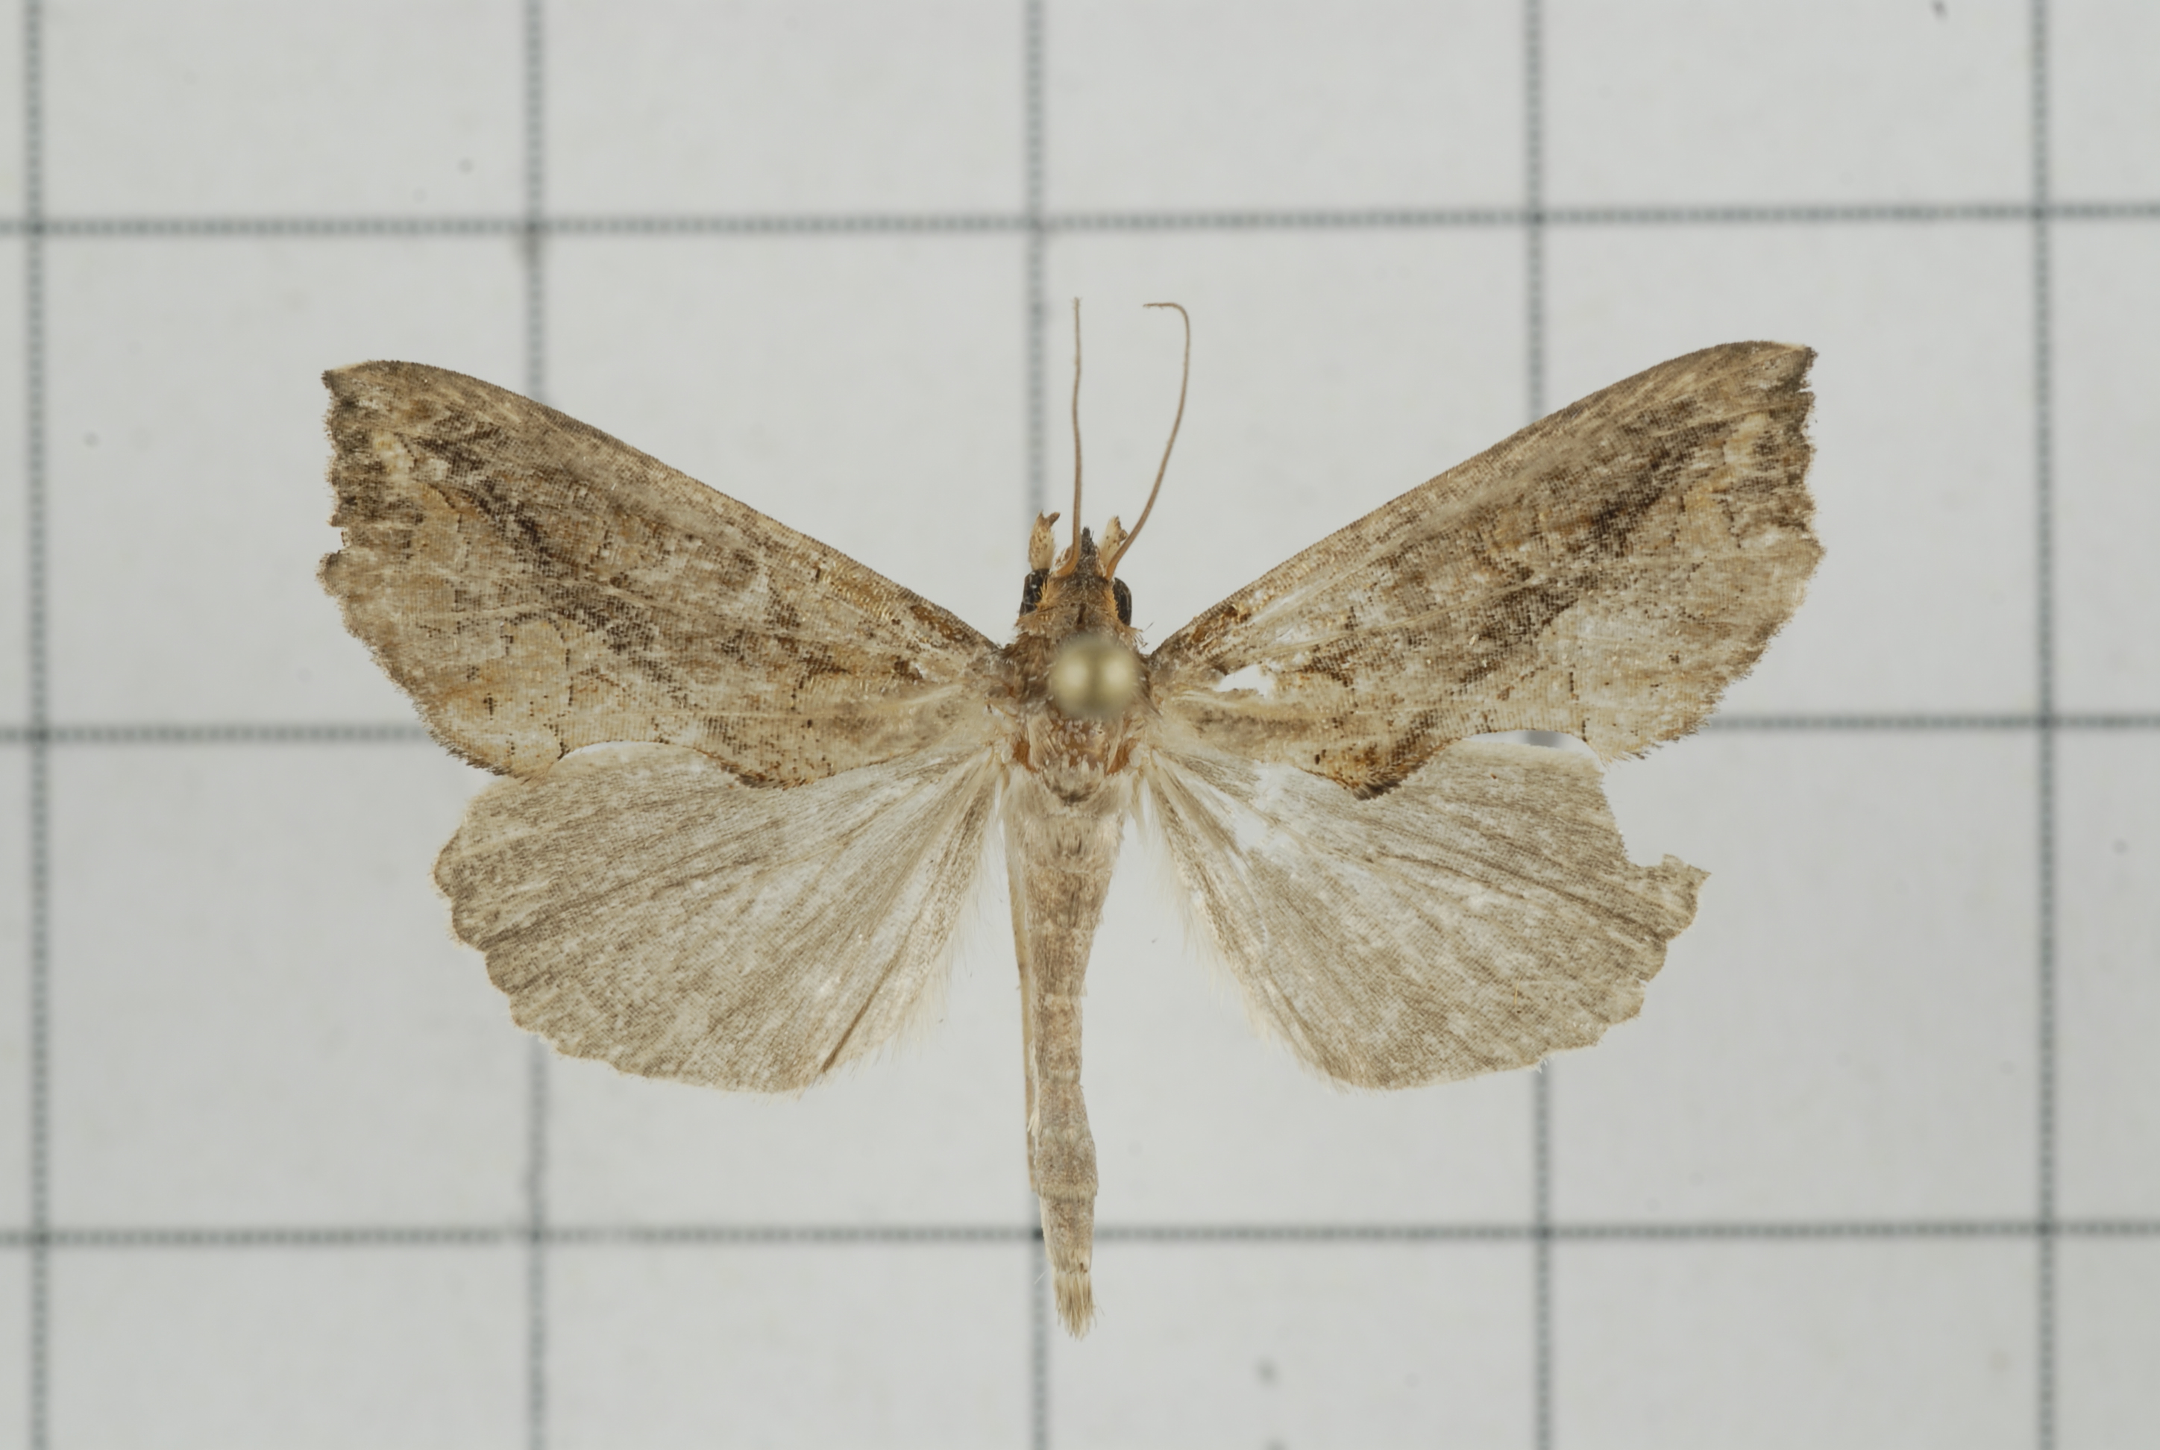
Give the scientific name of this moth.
Plusiodonta coelonota
